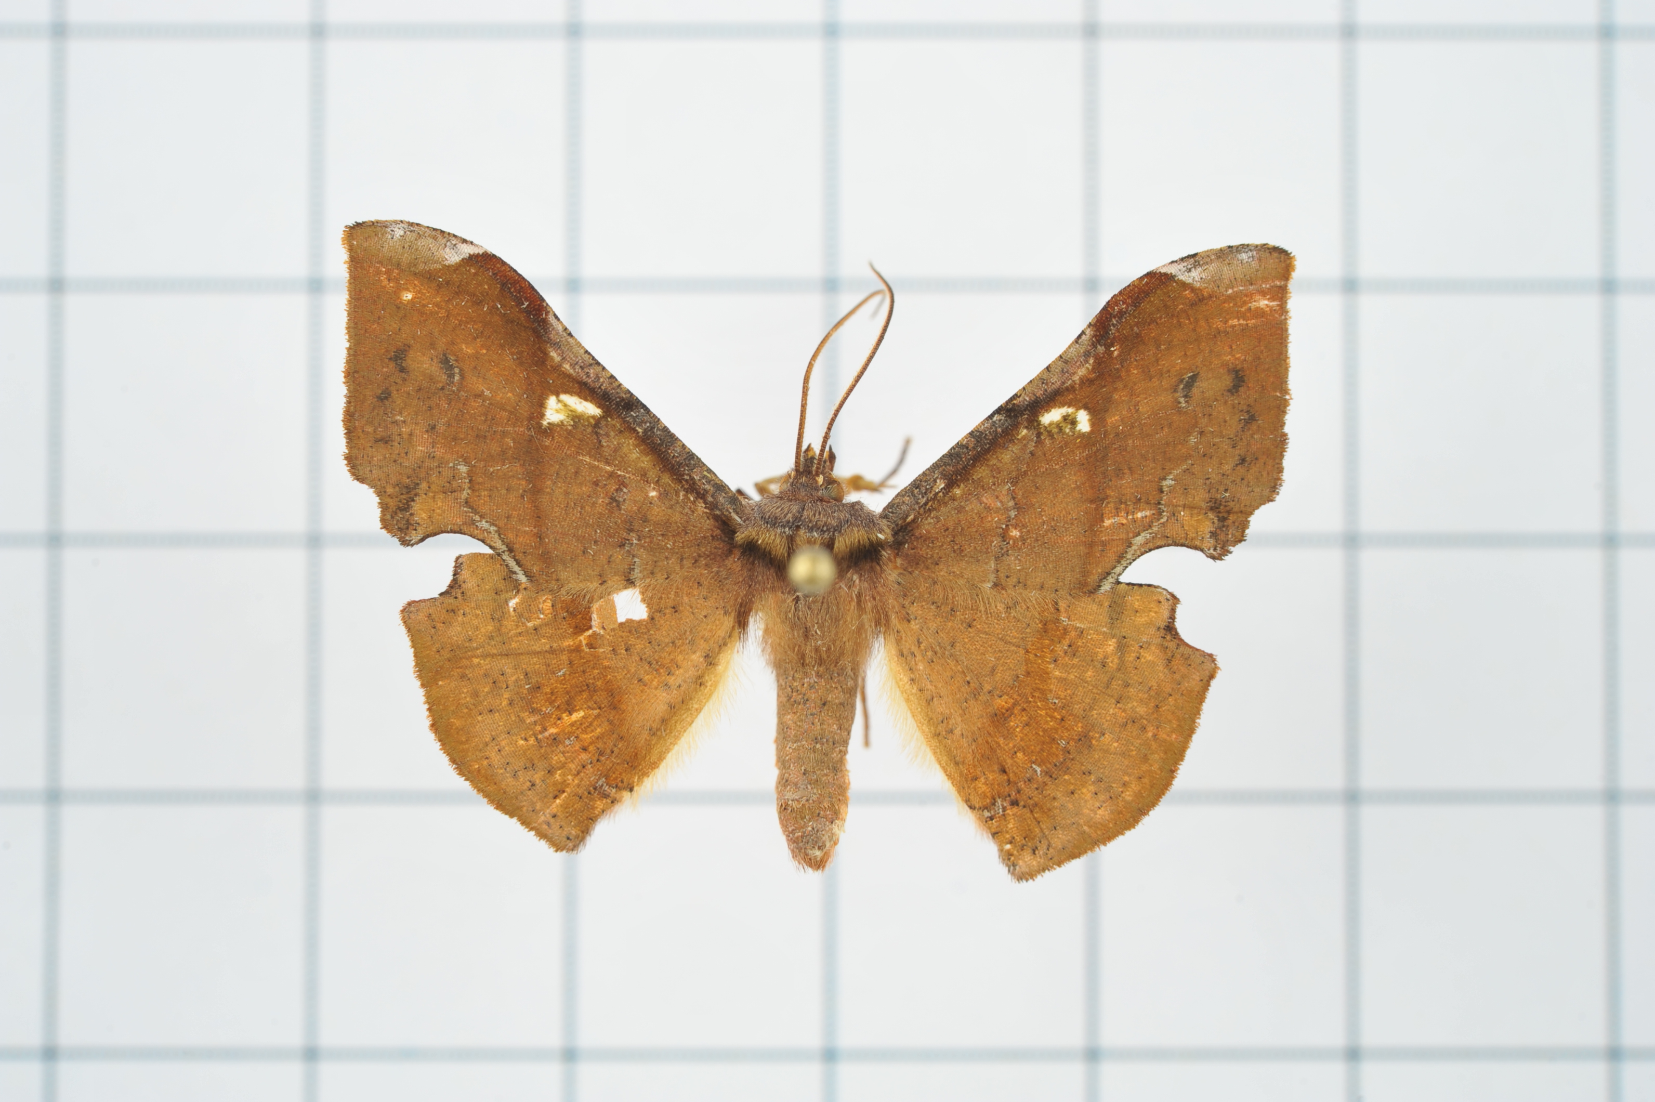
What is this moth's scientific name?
Fascellina chromataria
